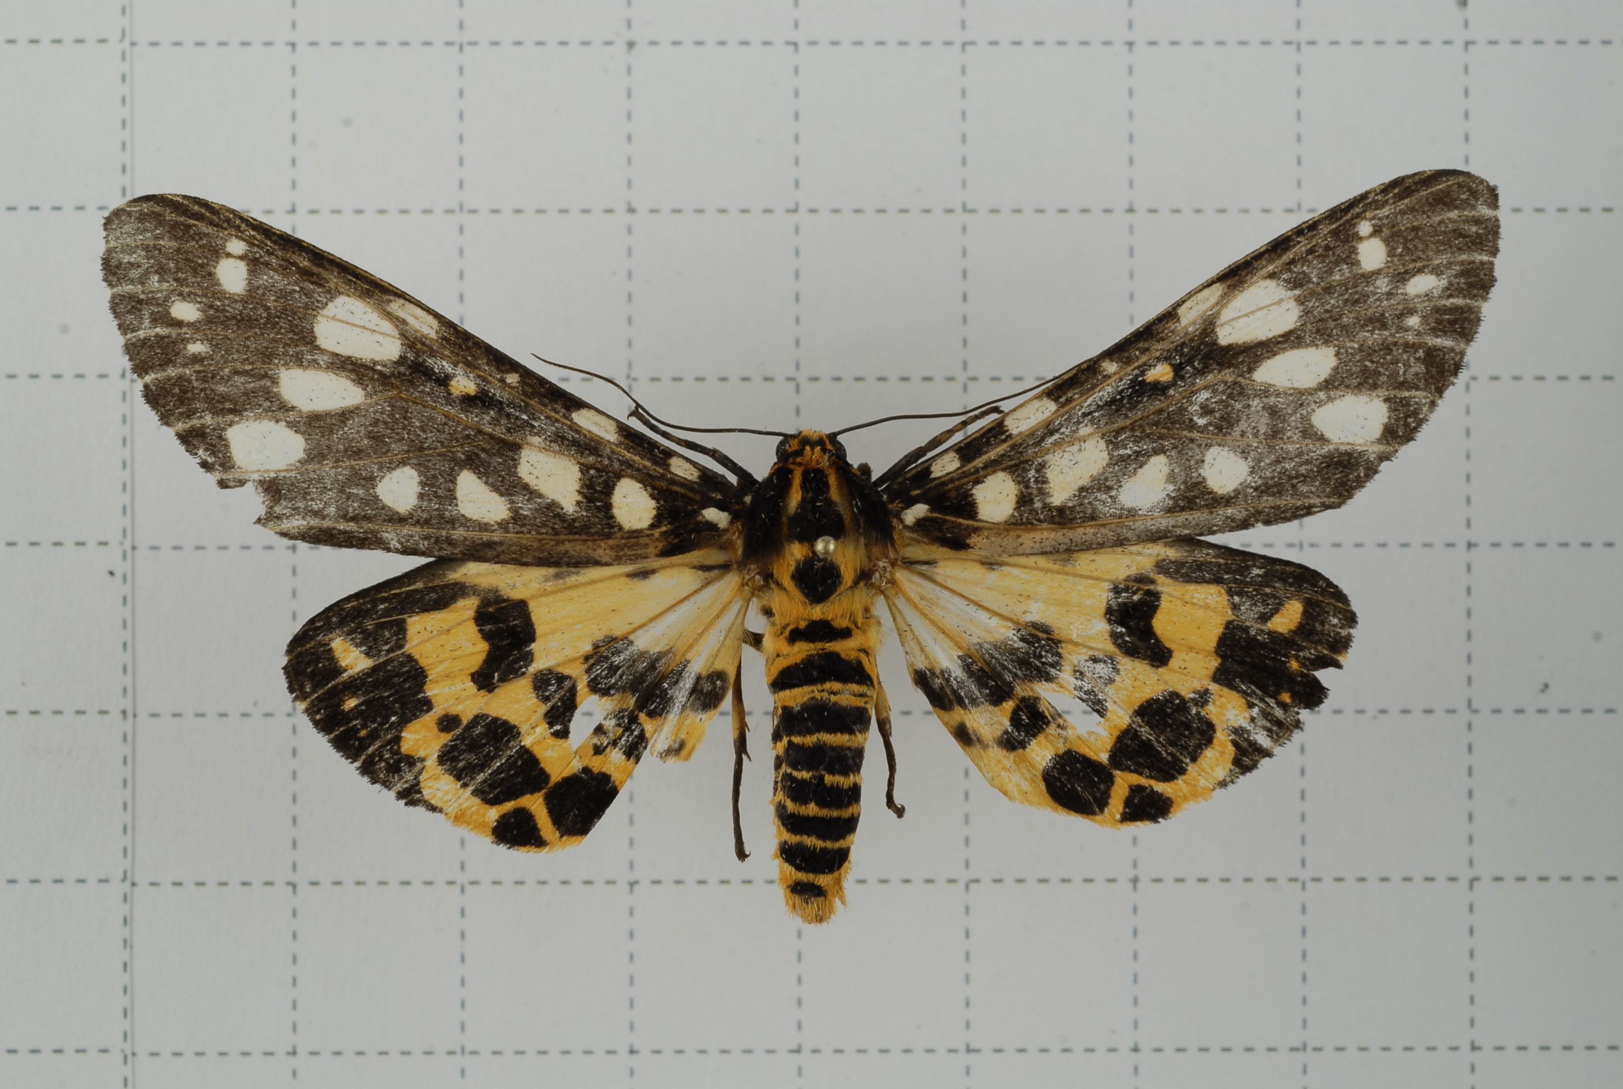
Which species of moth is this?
Aglaomorpha histrio formosana
